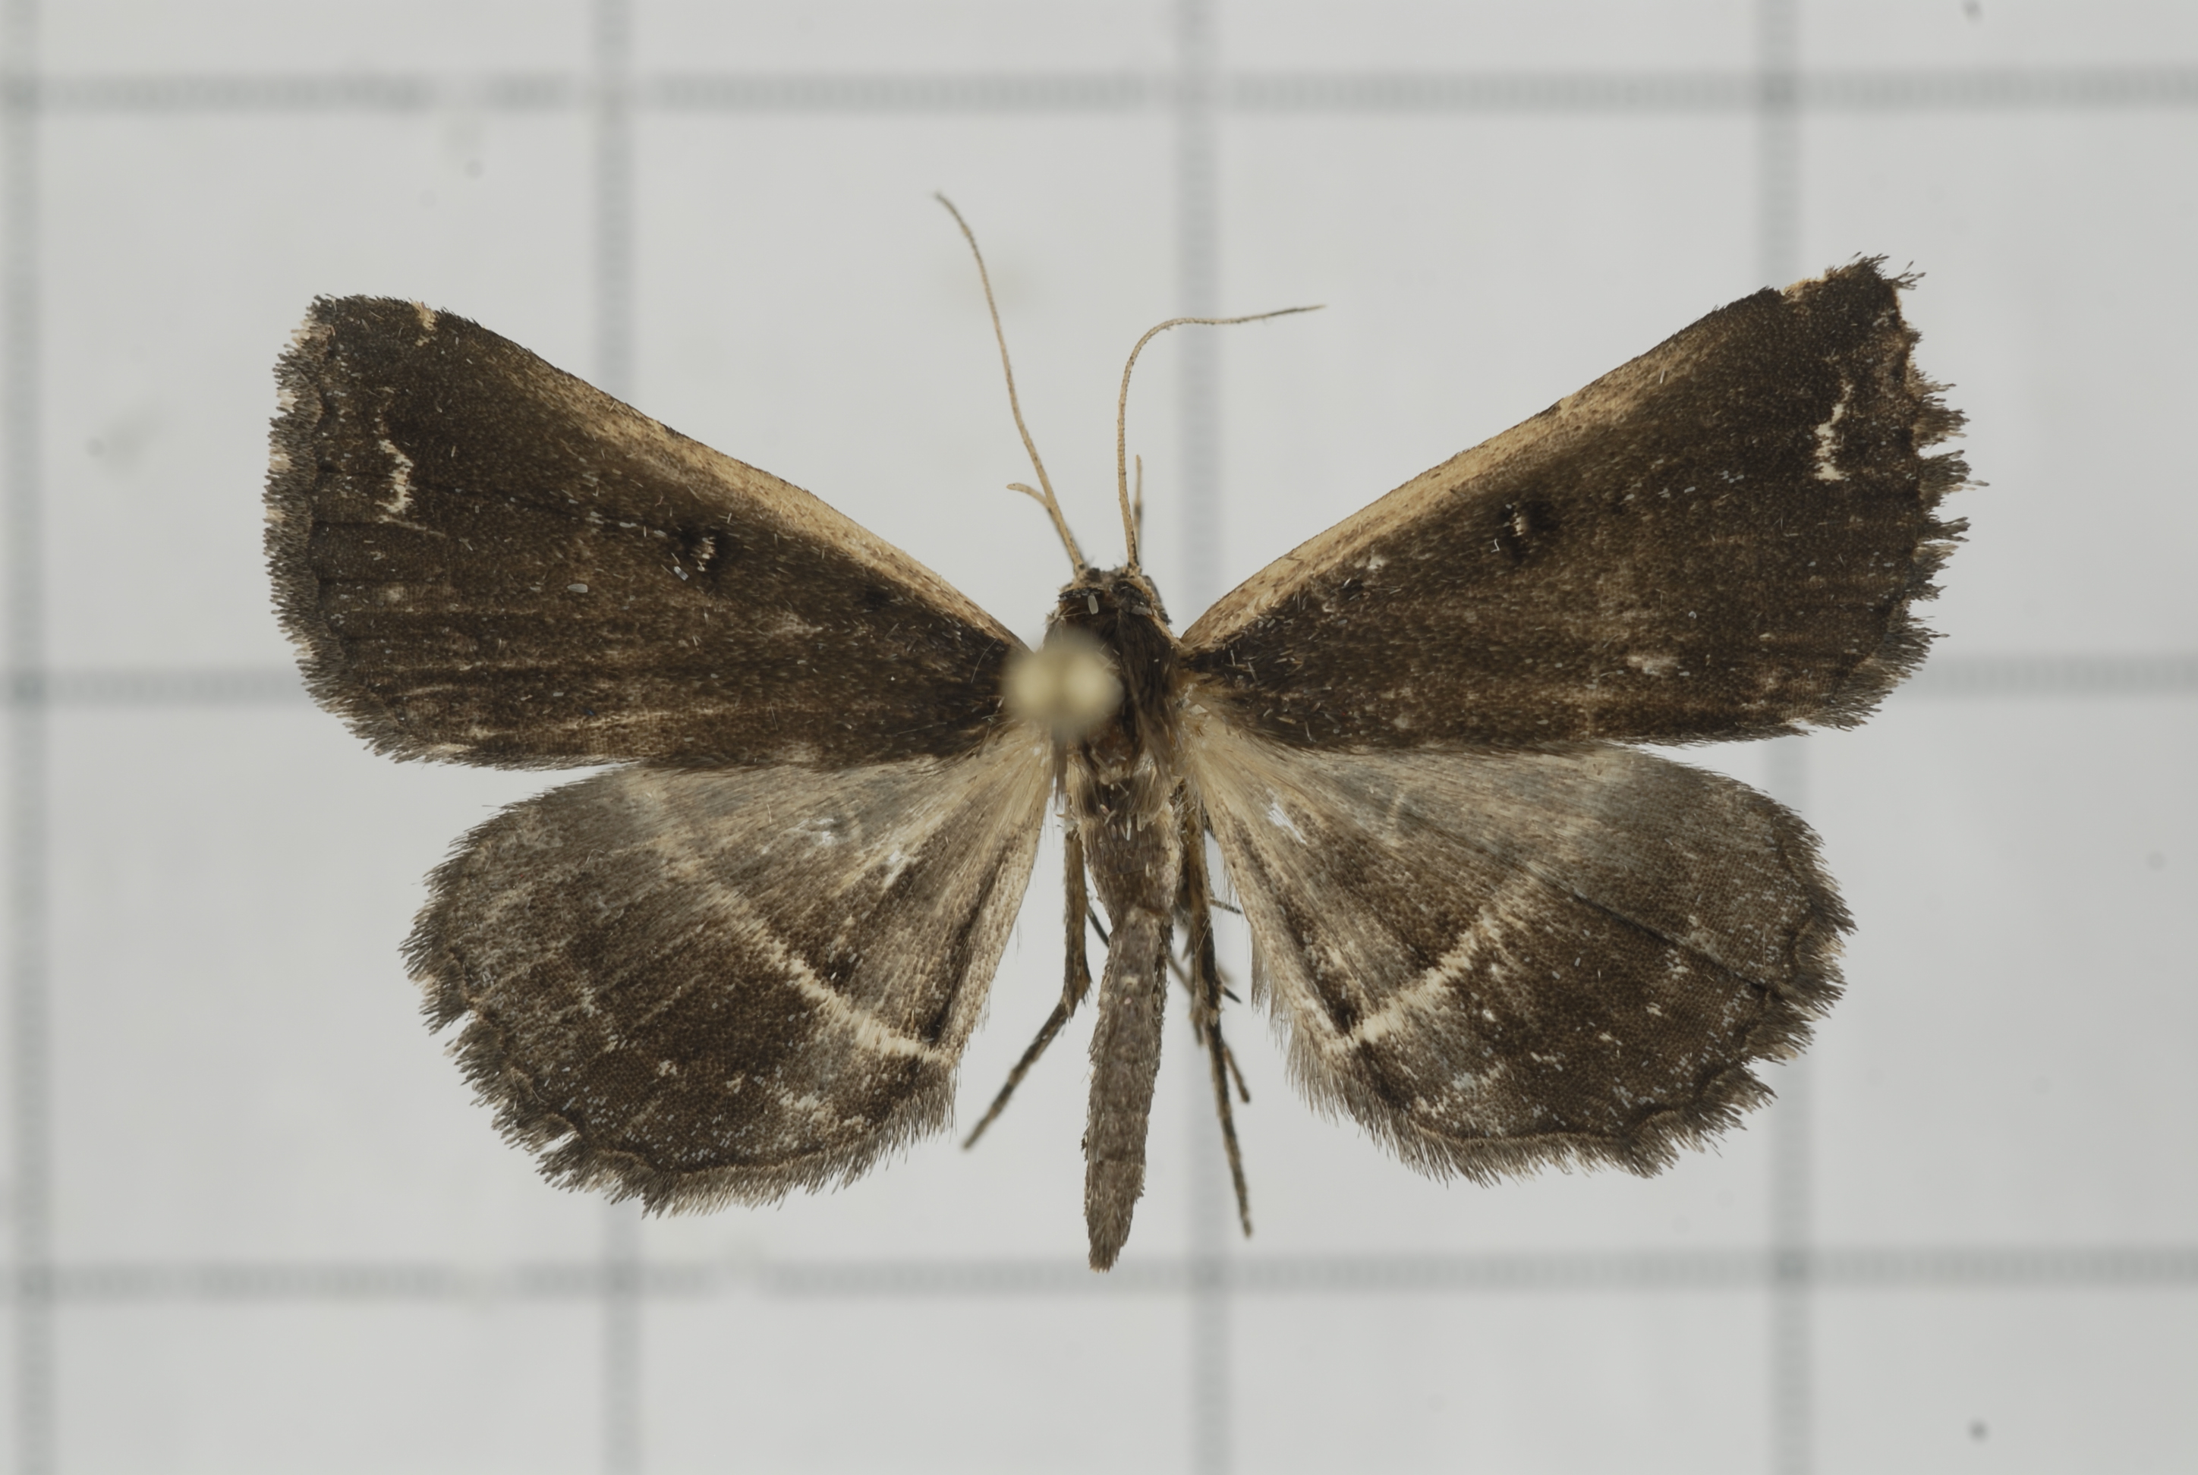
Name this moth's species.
Adrapsa ablualis
